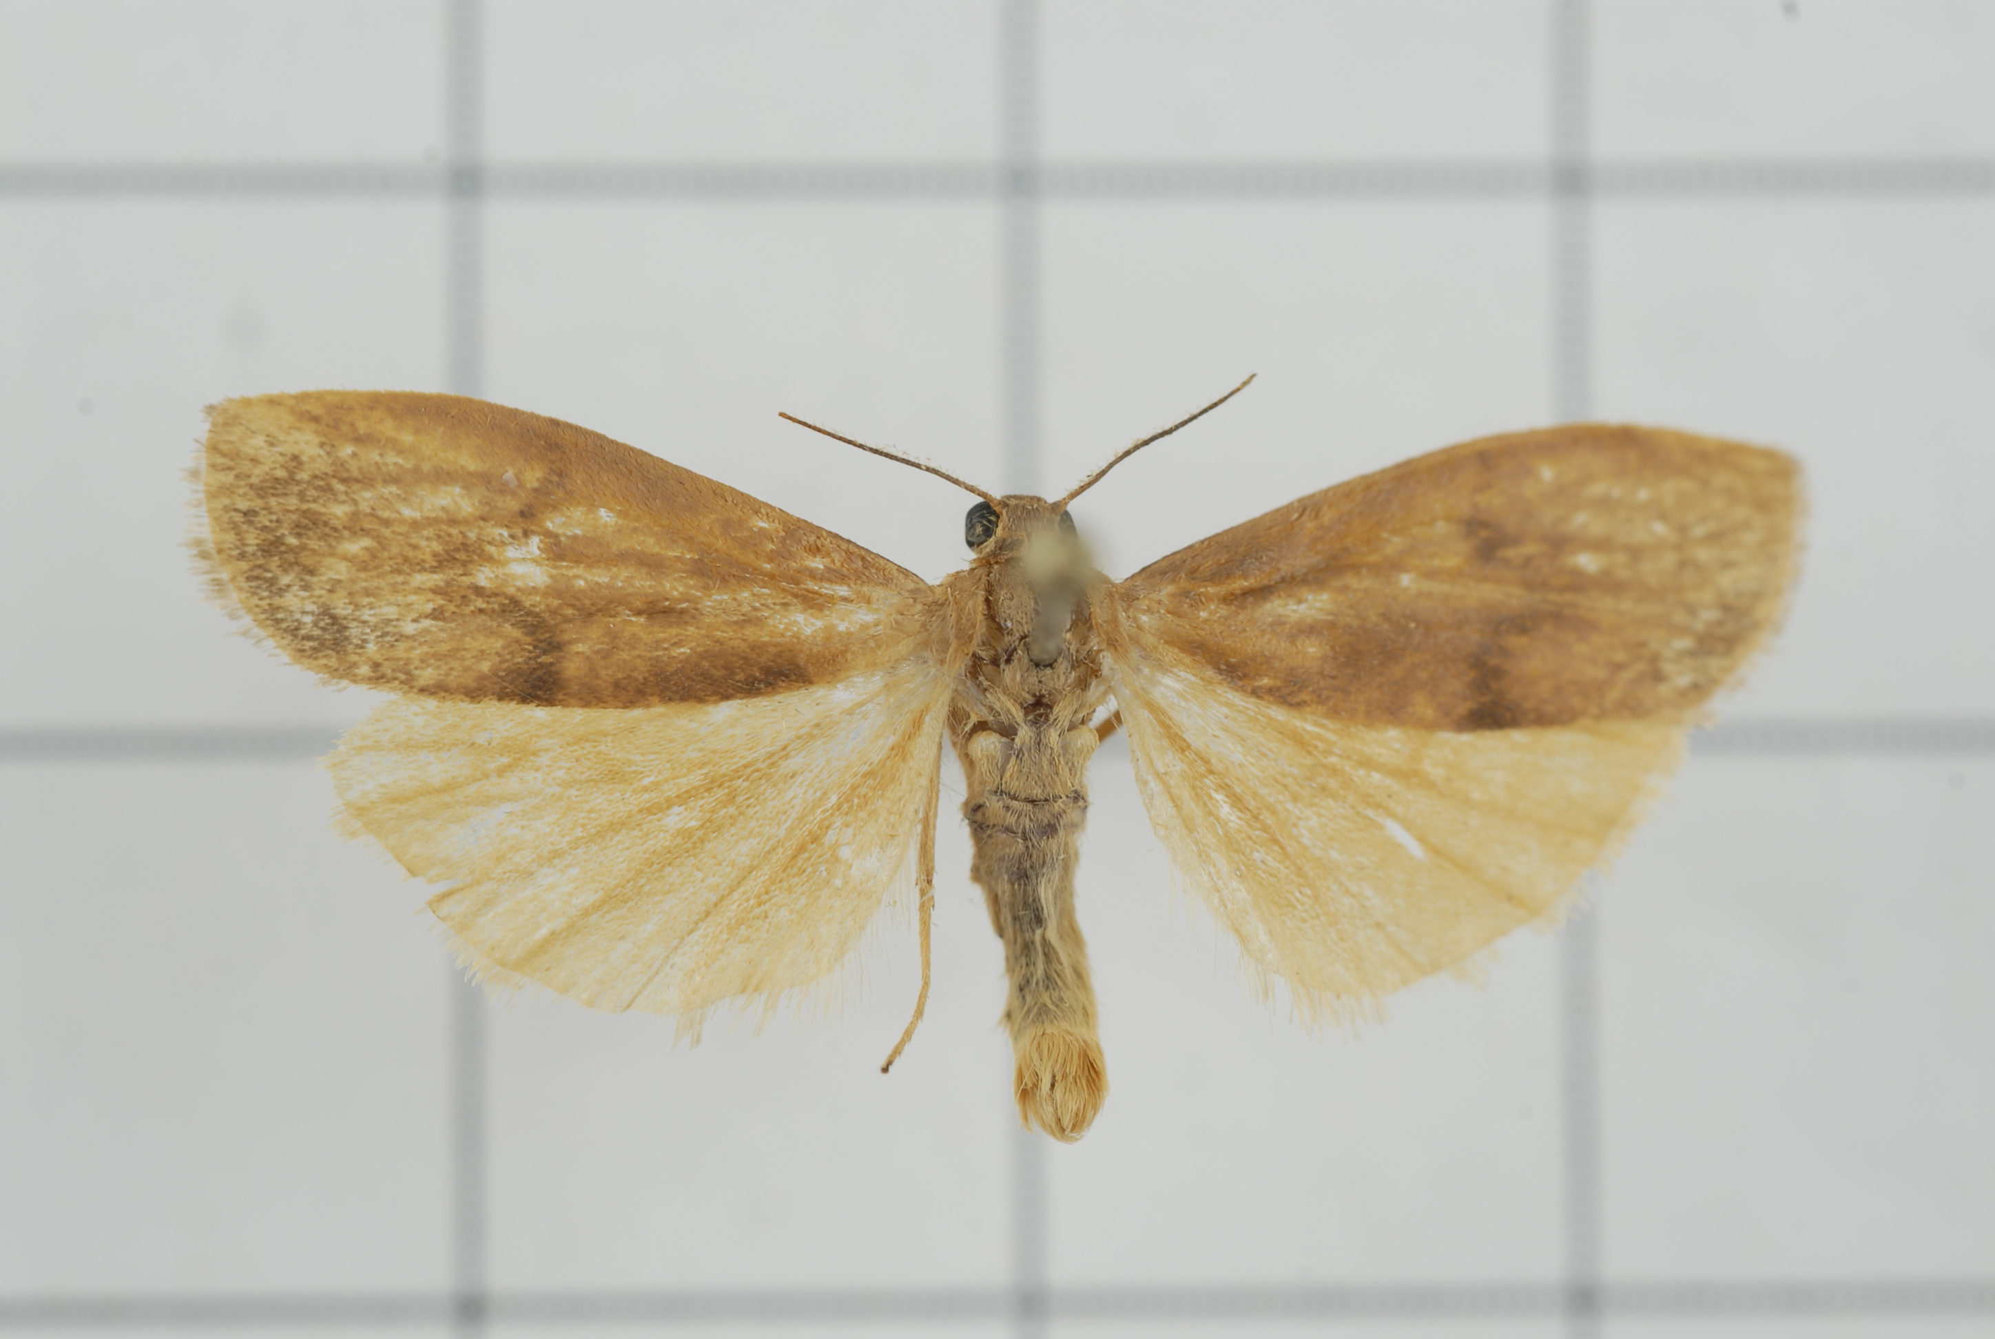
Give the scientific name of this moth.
Teuloma tainebula
